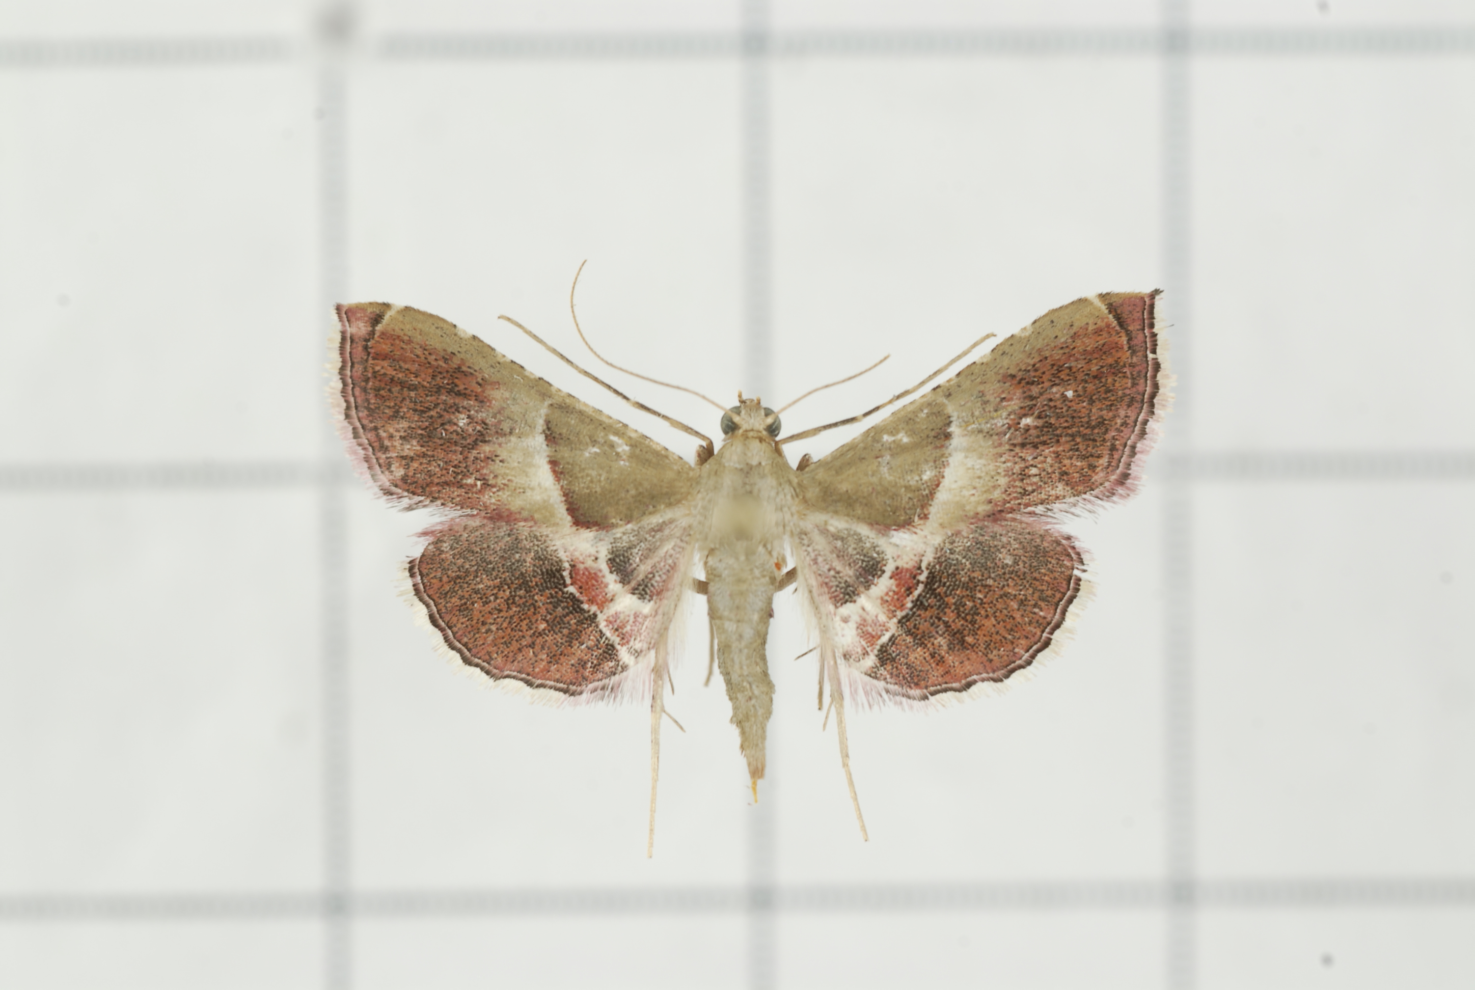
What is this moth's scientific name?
Endotricha consocia
